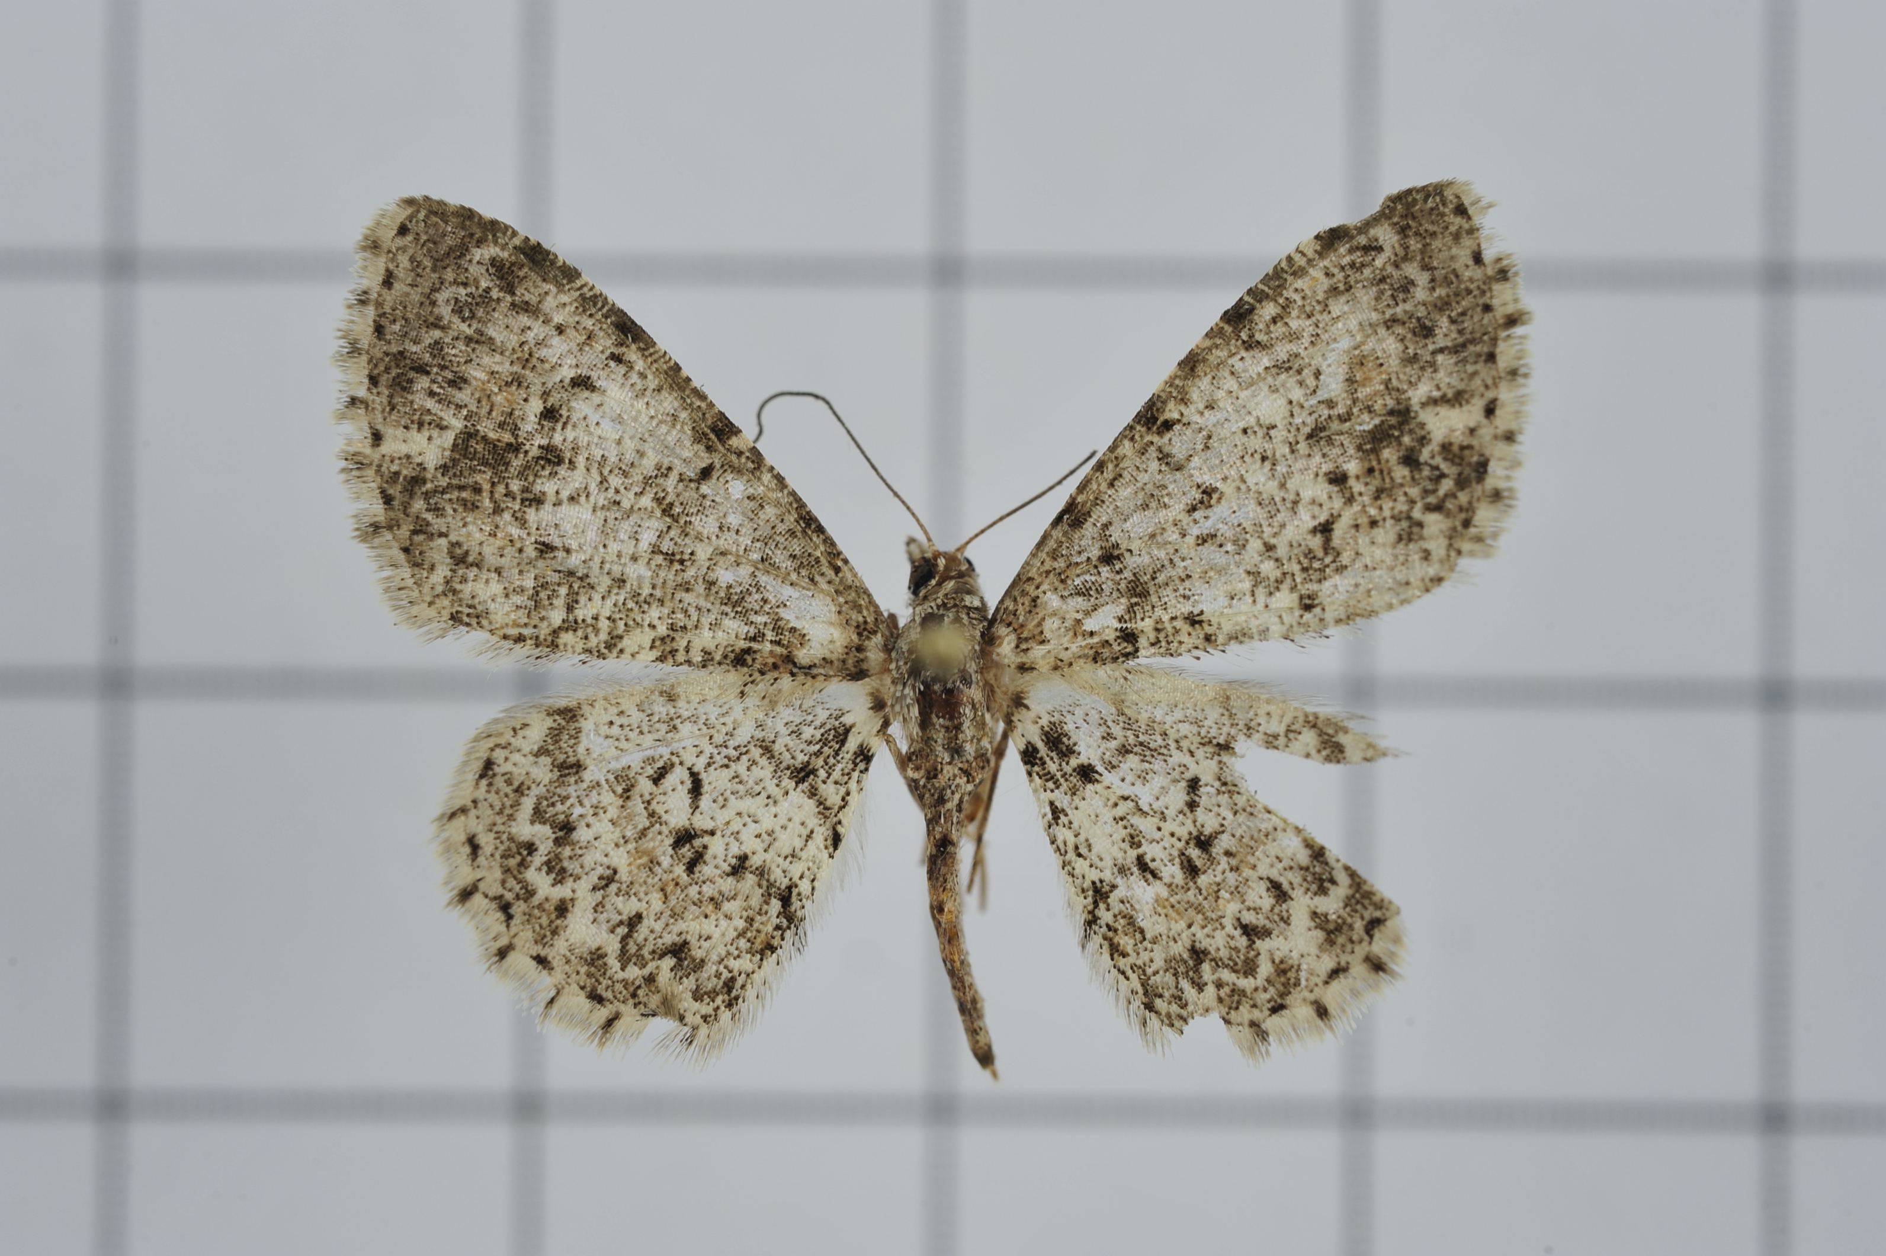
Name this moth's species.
Myrioblephara simplaria simplaria
